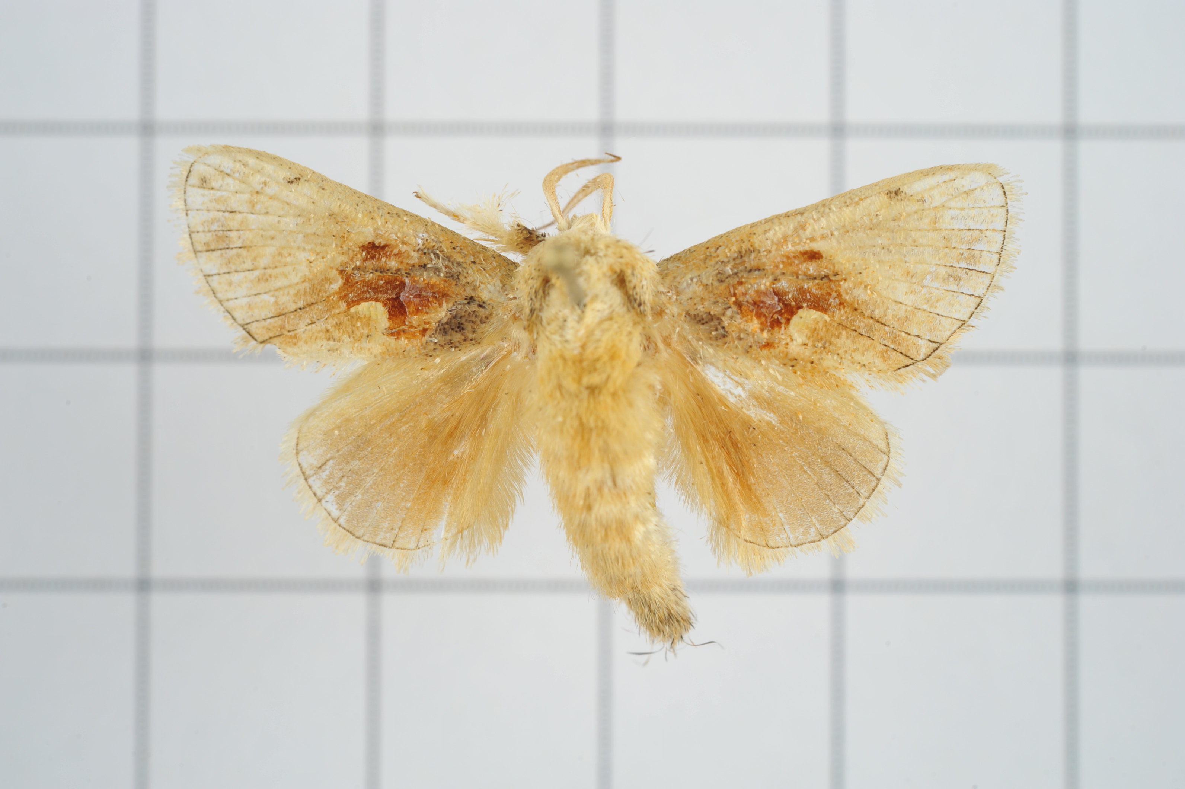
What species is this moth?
Chalcoscelides castaneipars
